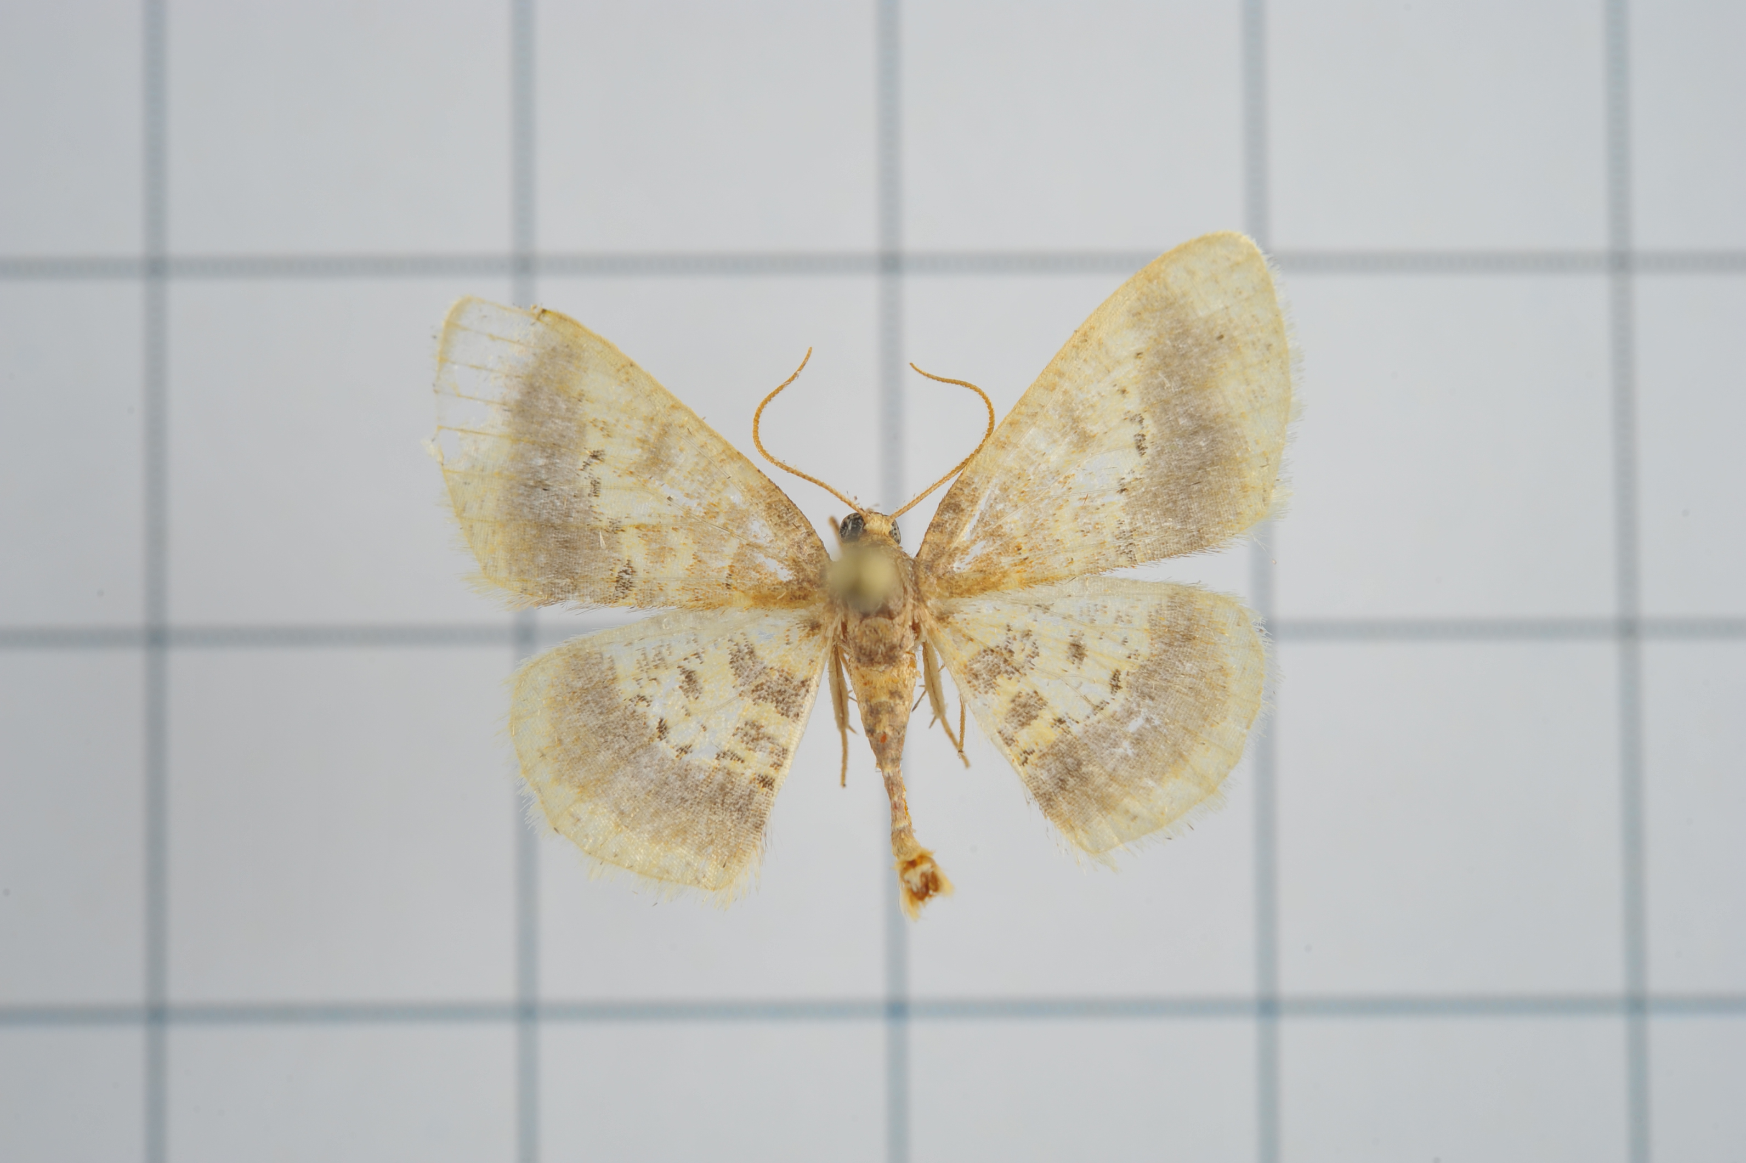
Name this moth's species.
Ninodes watanabei
